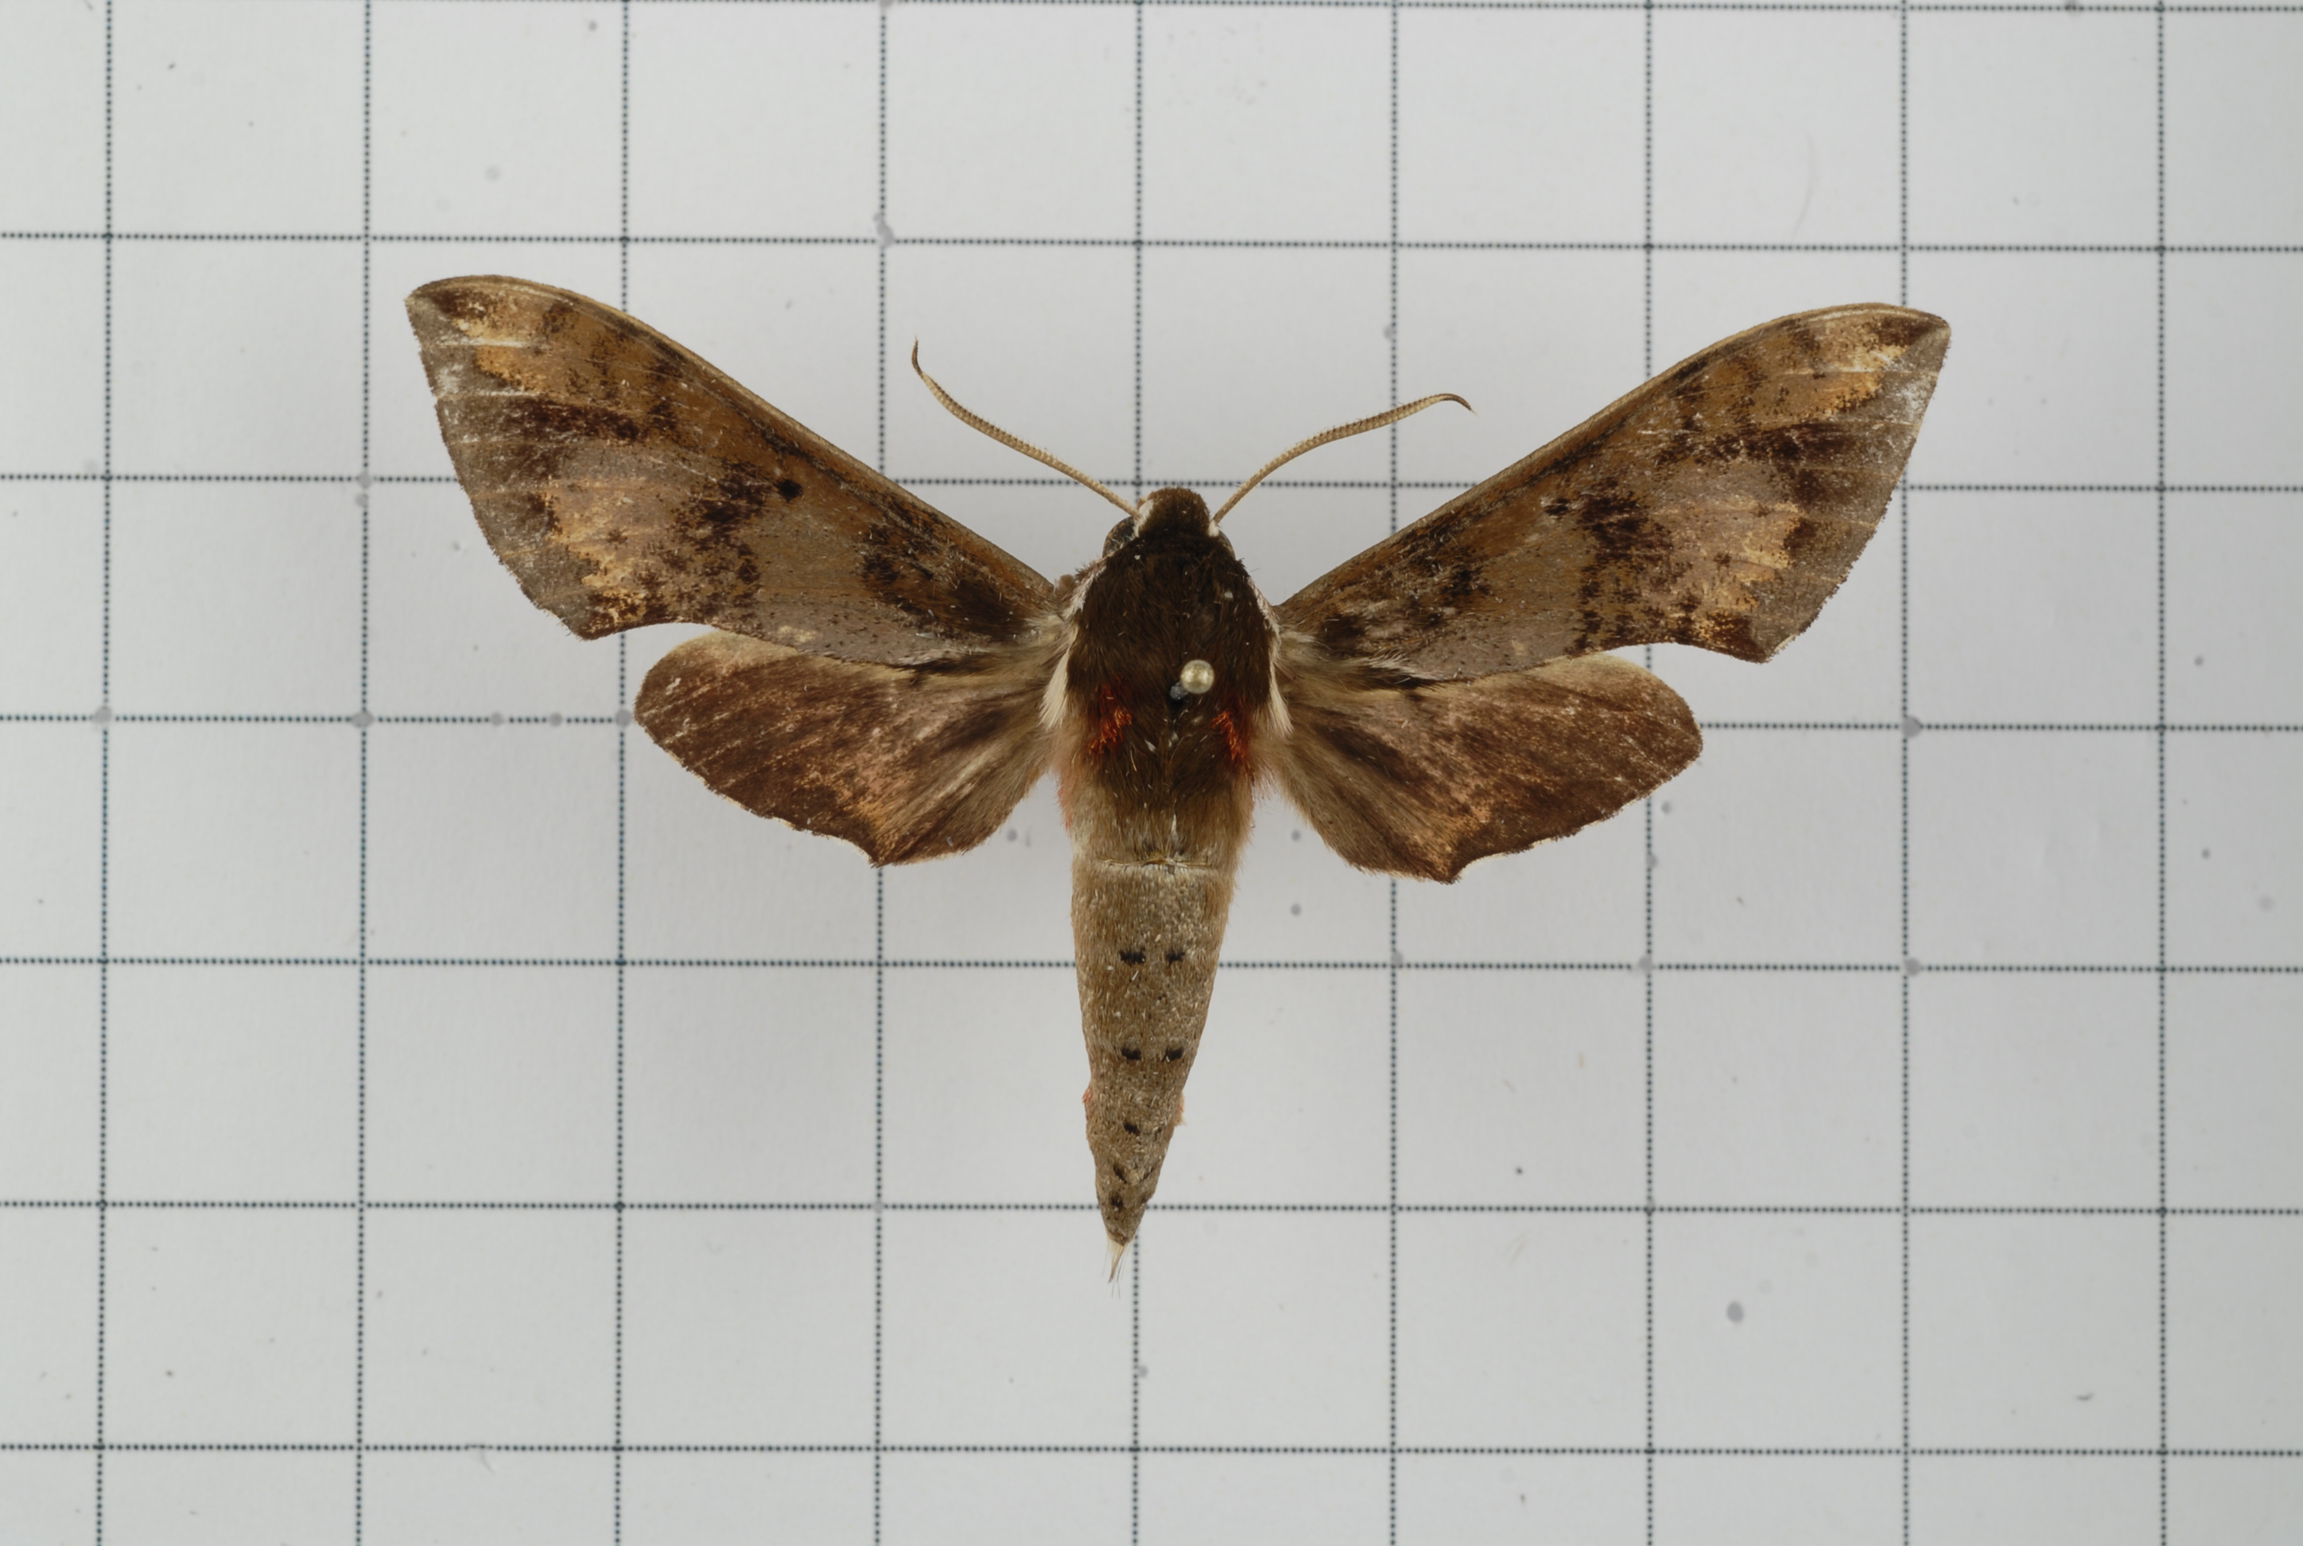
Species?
Rhagastis binoculata
